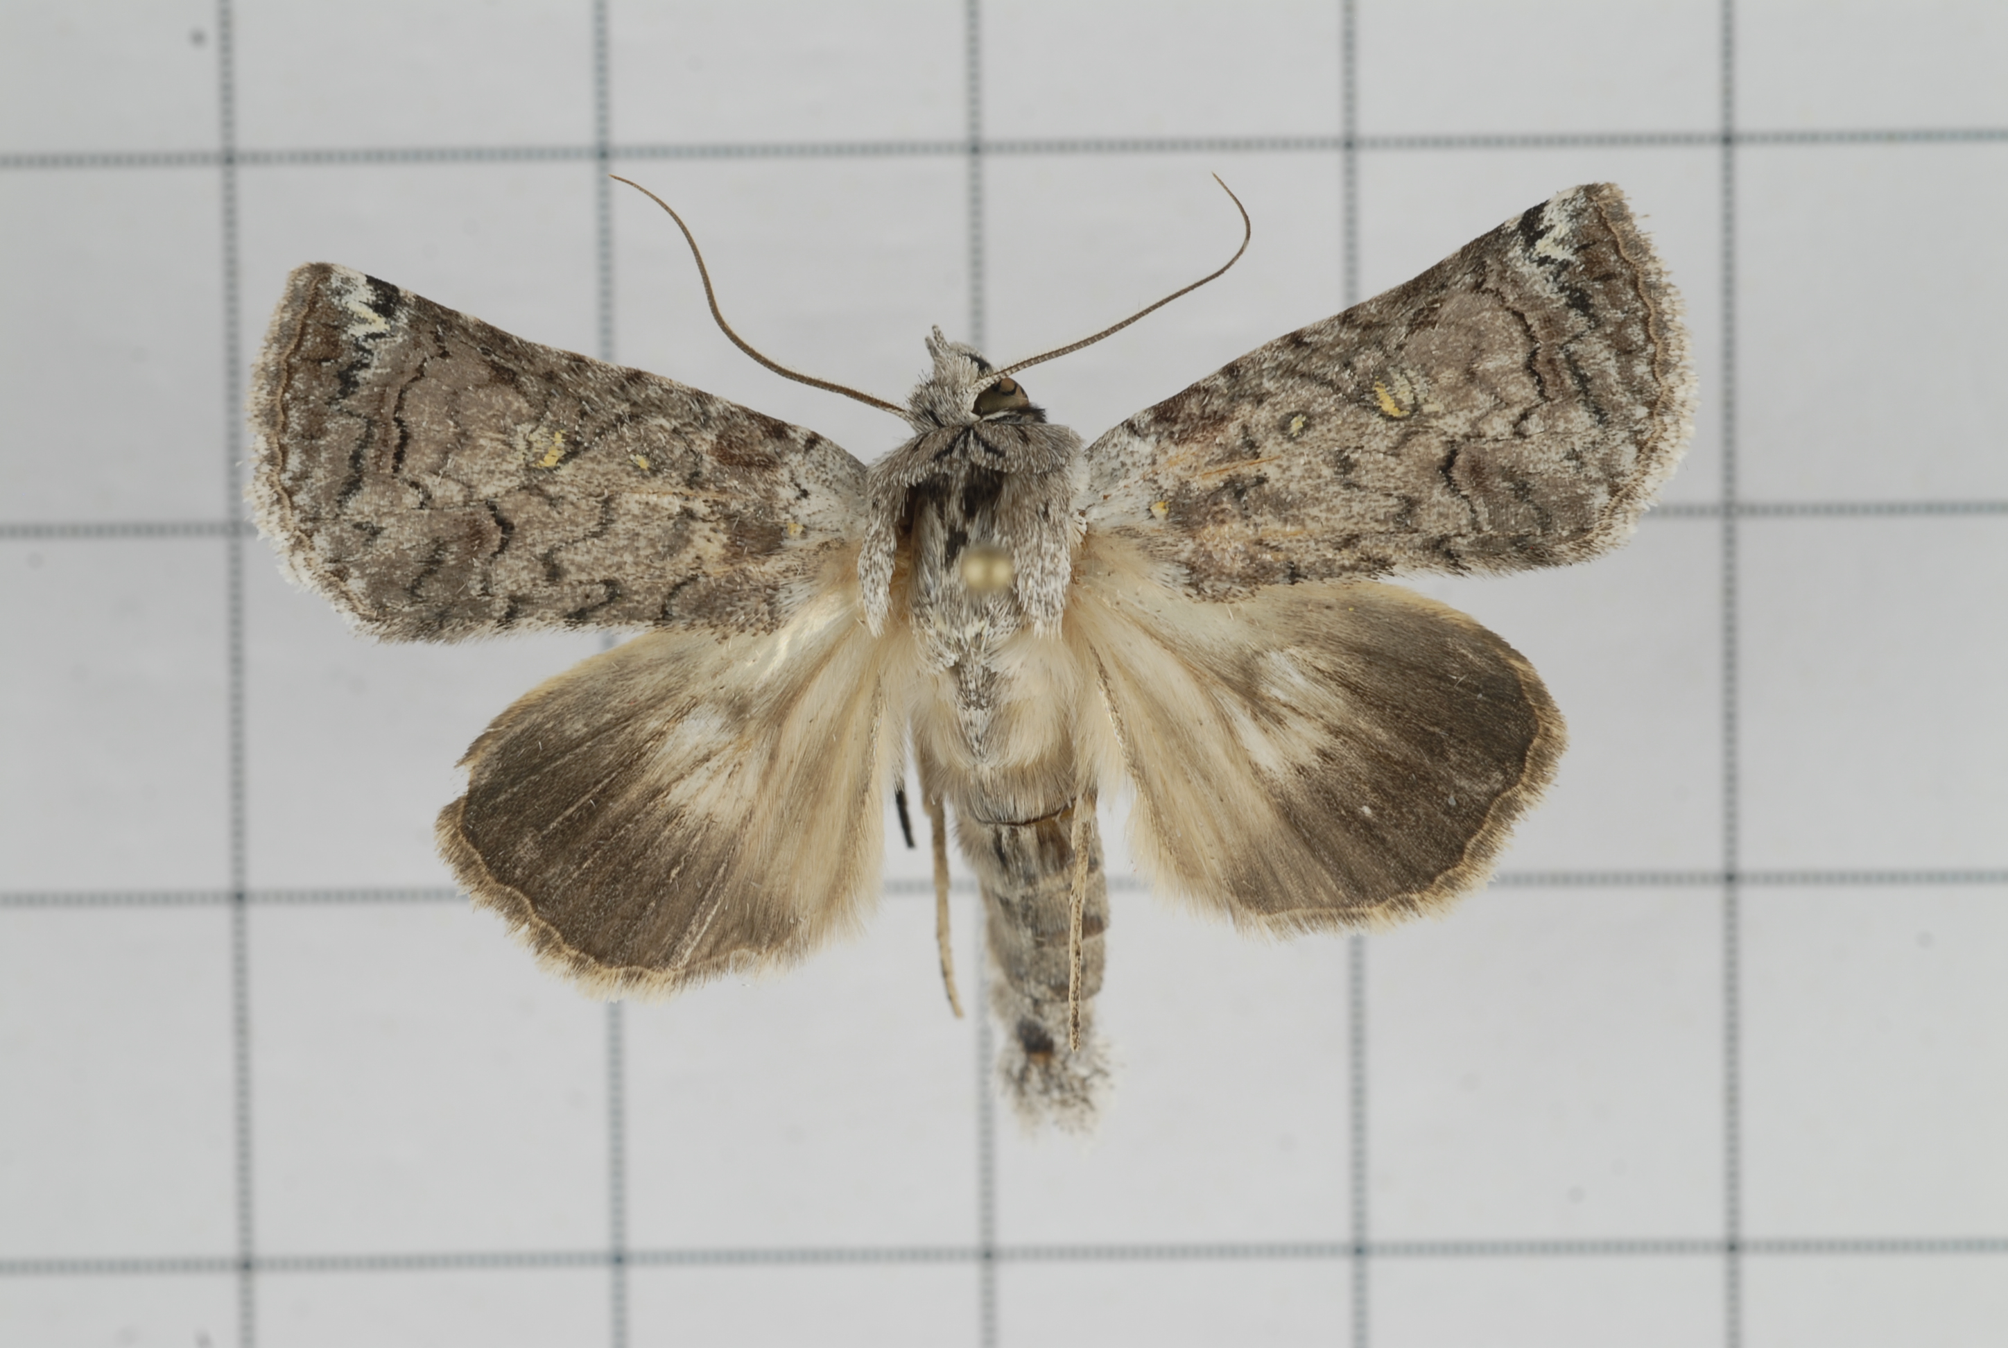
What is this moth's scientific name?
Macrobarasa xantholopha
